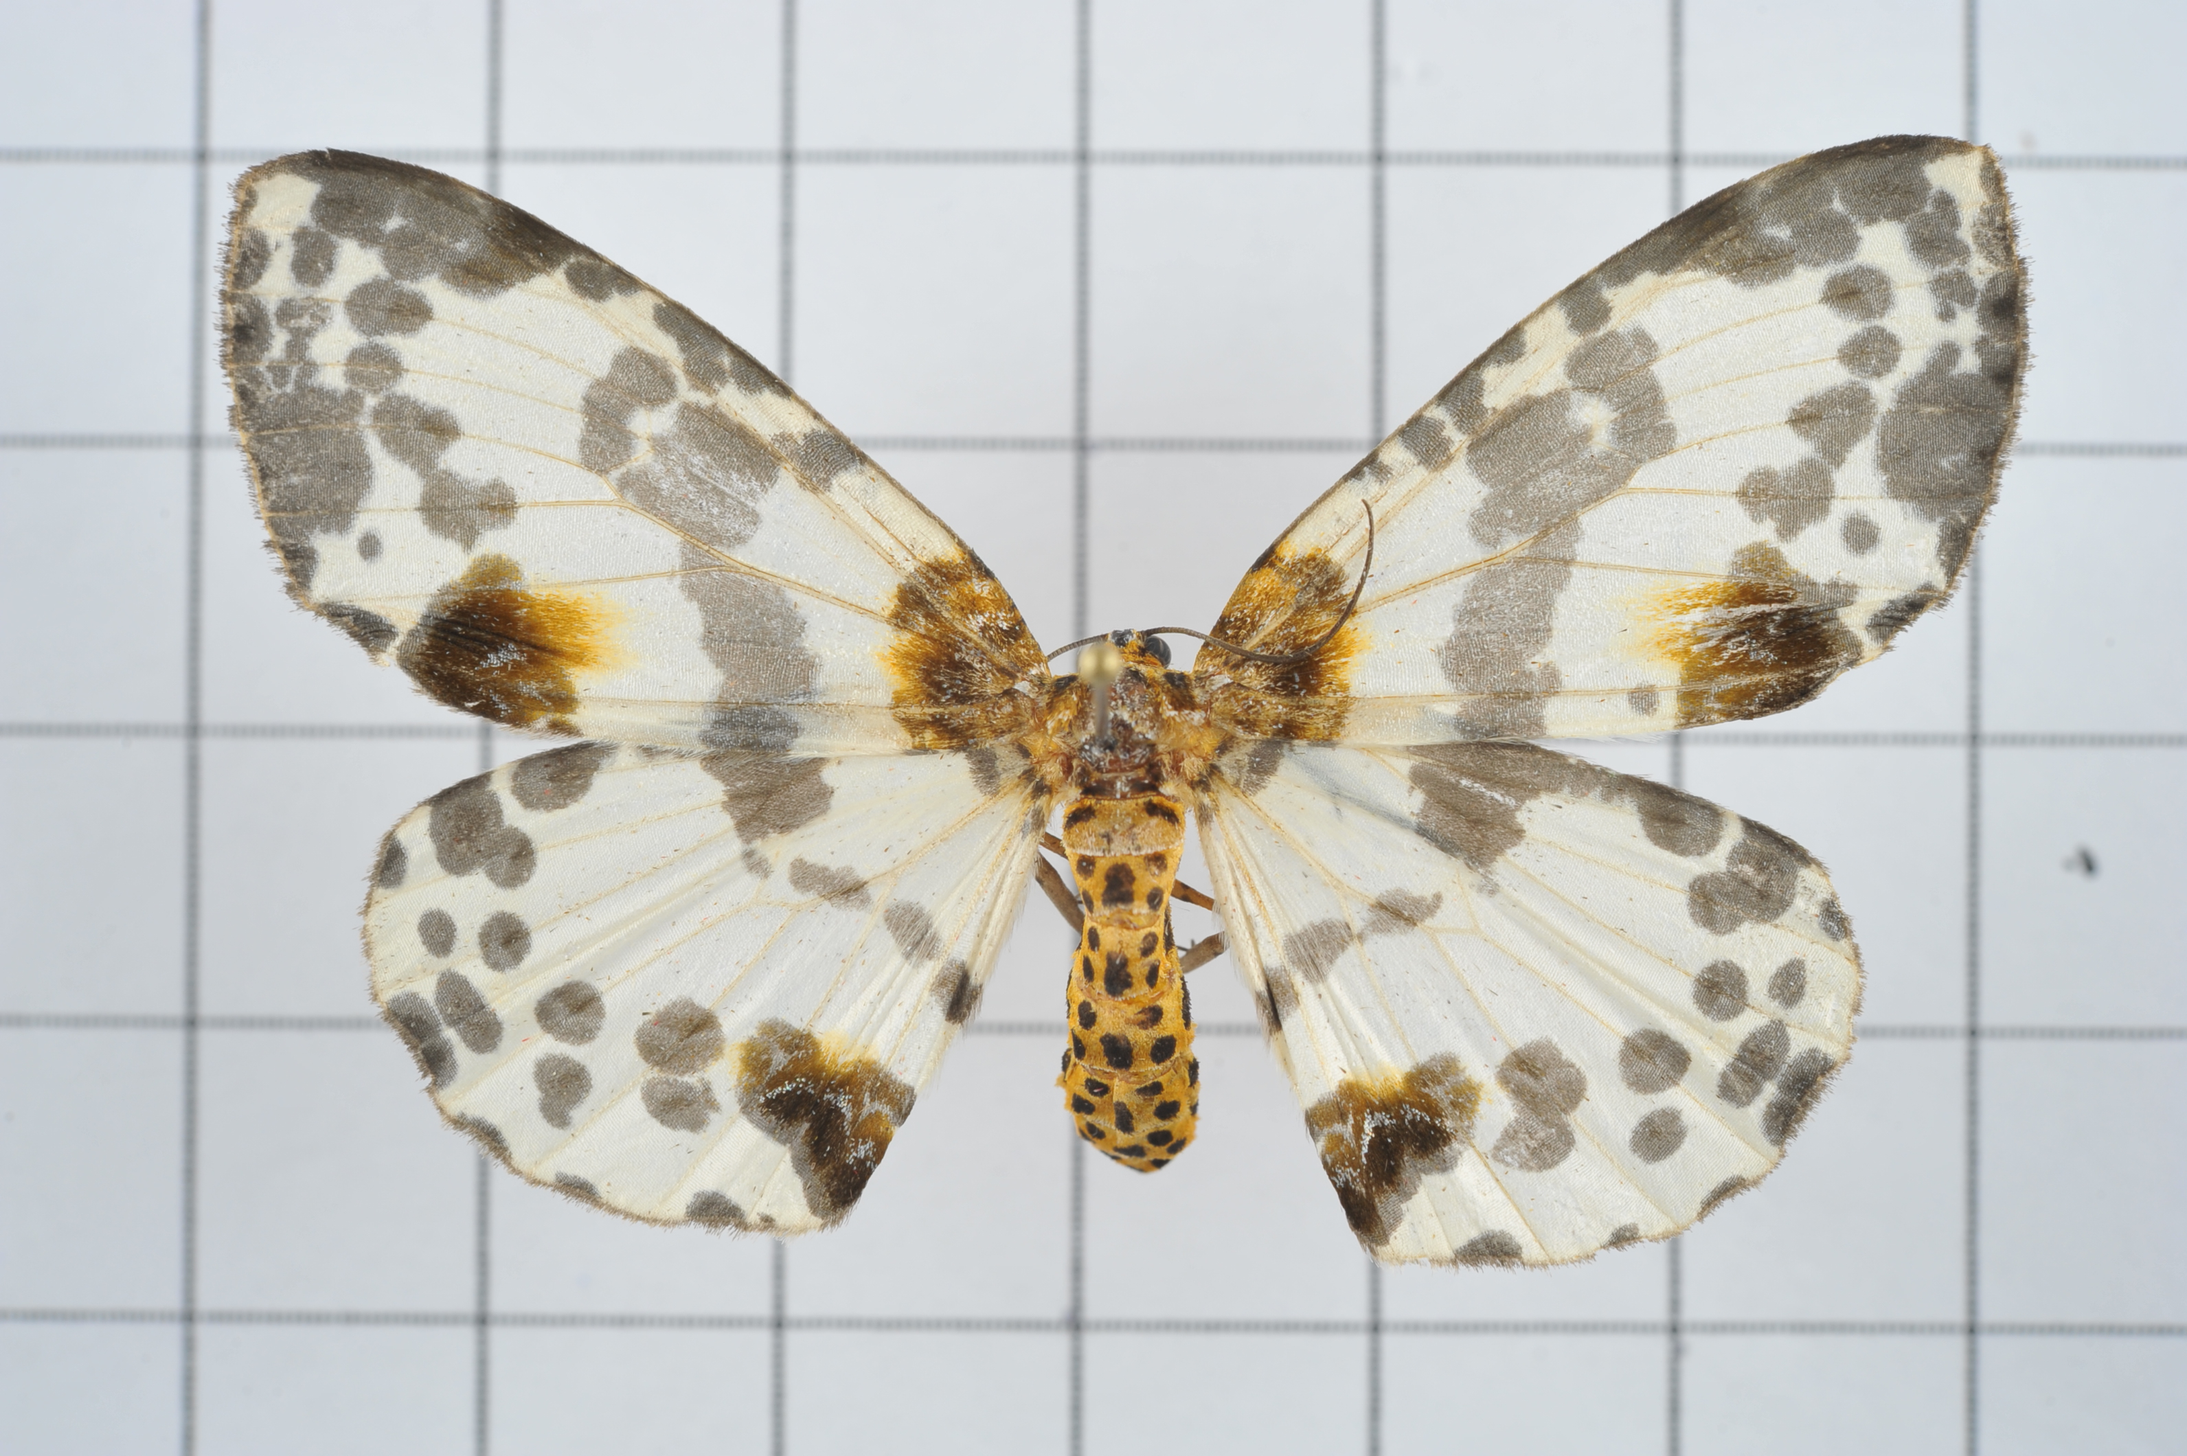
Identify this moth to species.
Abraxas formosilluminata
